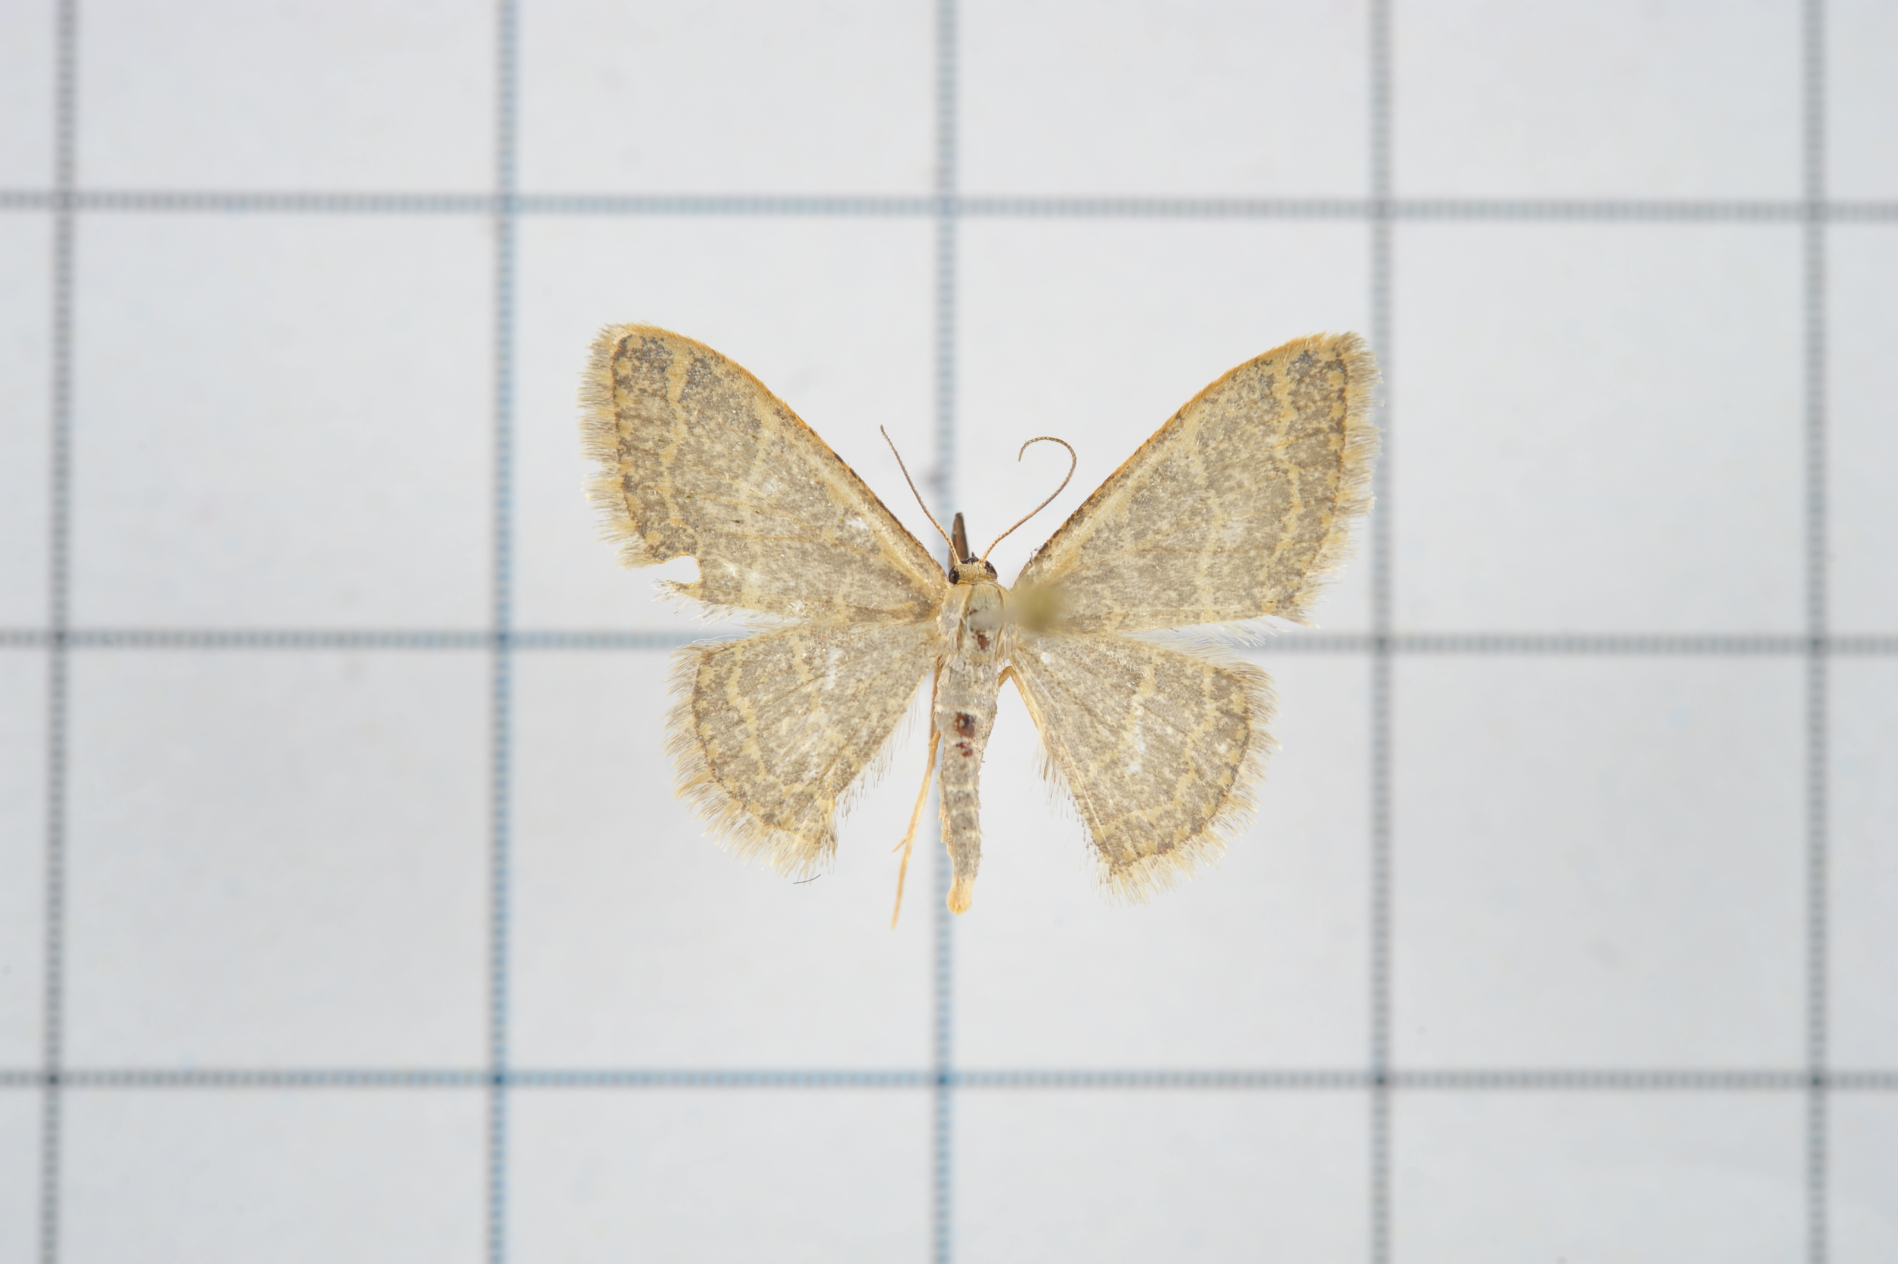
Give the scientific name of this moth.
Lophophleps purpurea
